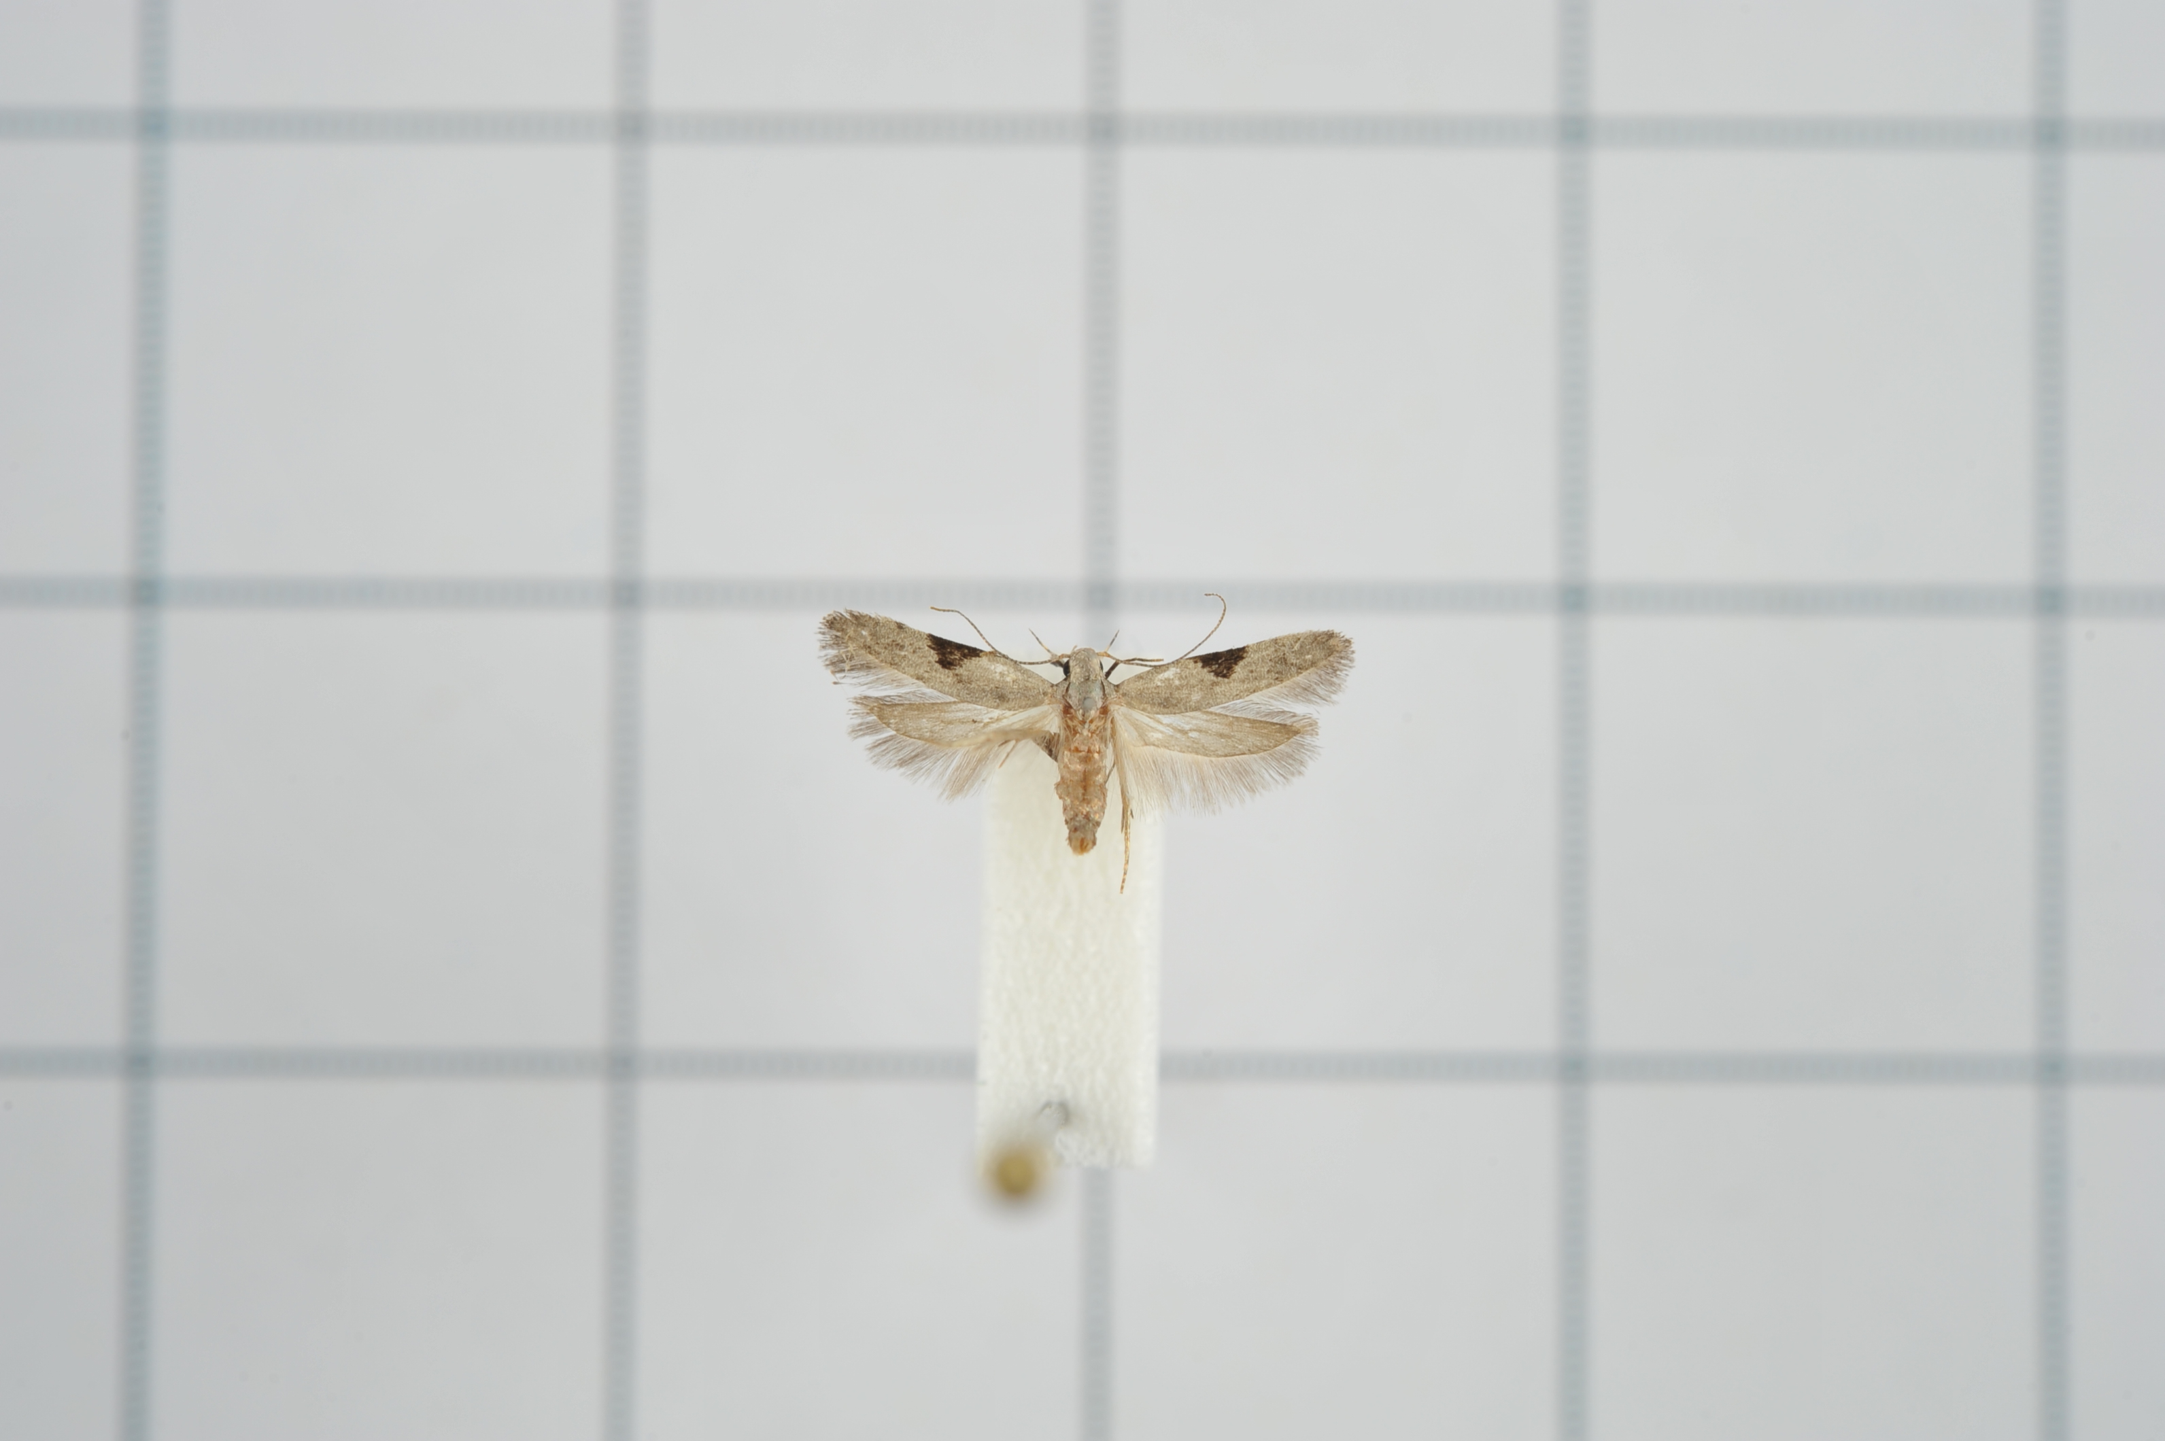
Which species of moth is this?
Anarsia isogona
